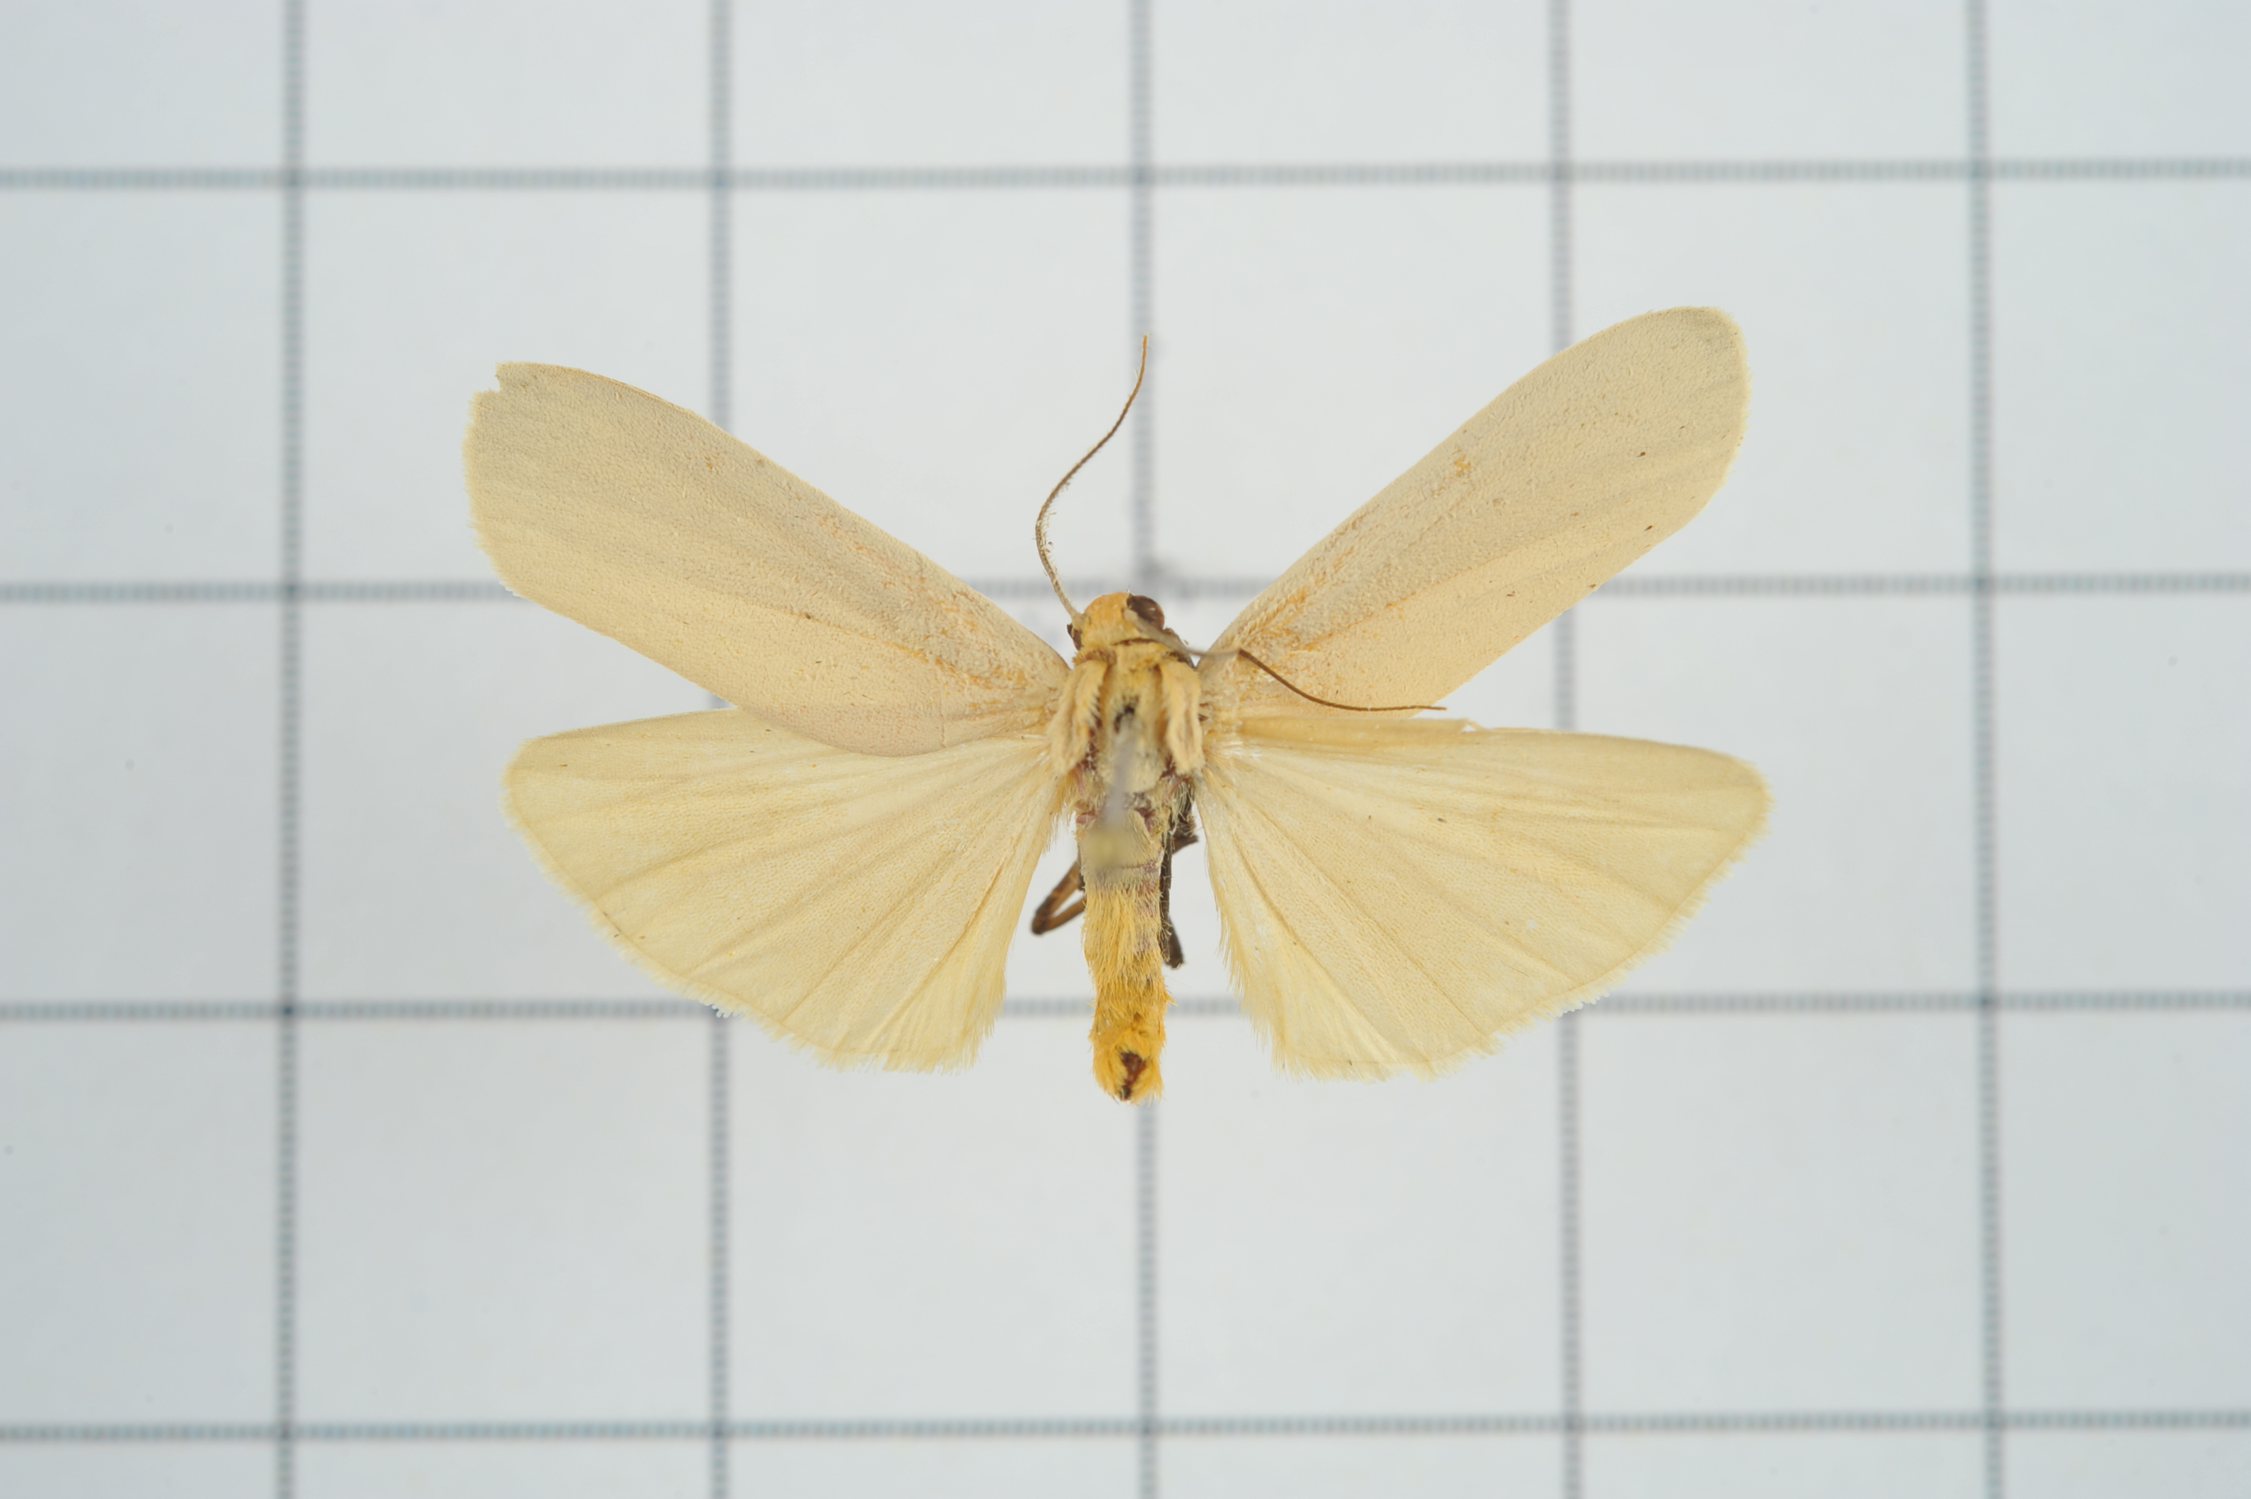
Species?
Eilema ranrunensis
